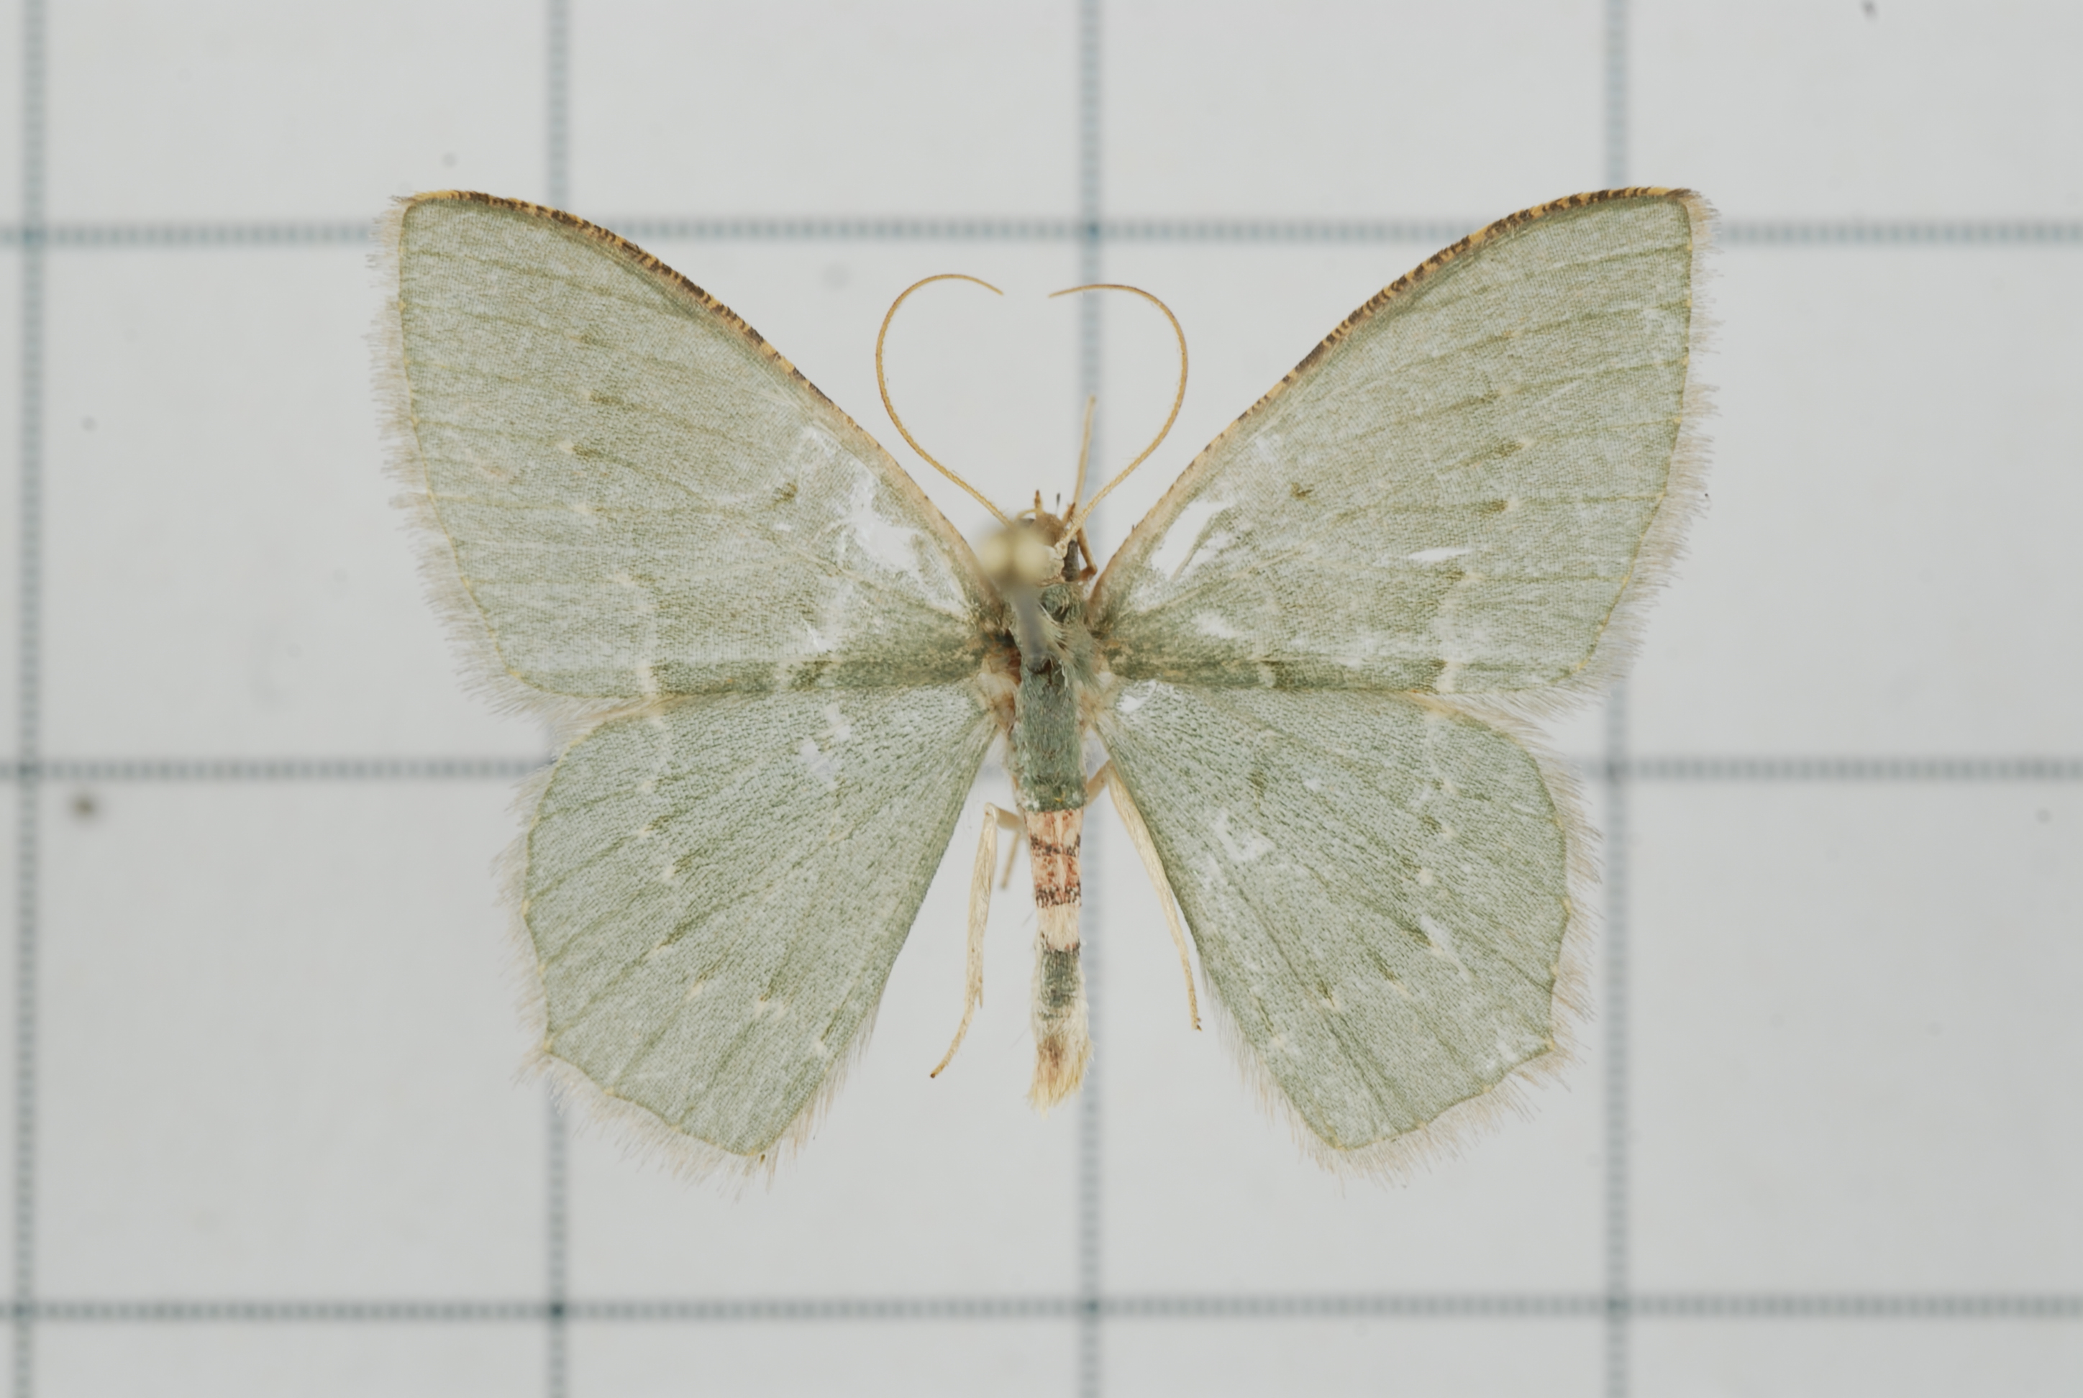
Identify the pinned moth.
Chlorissa arcana
